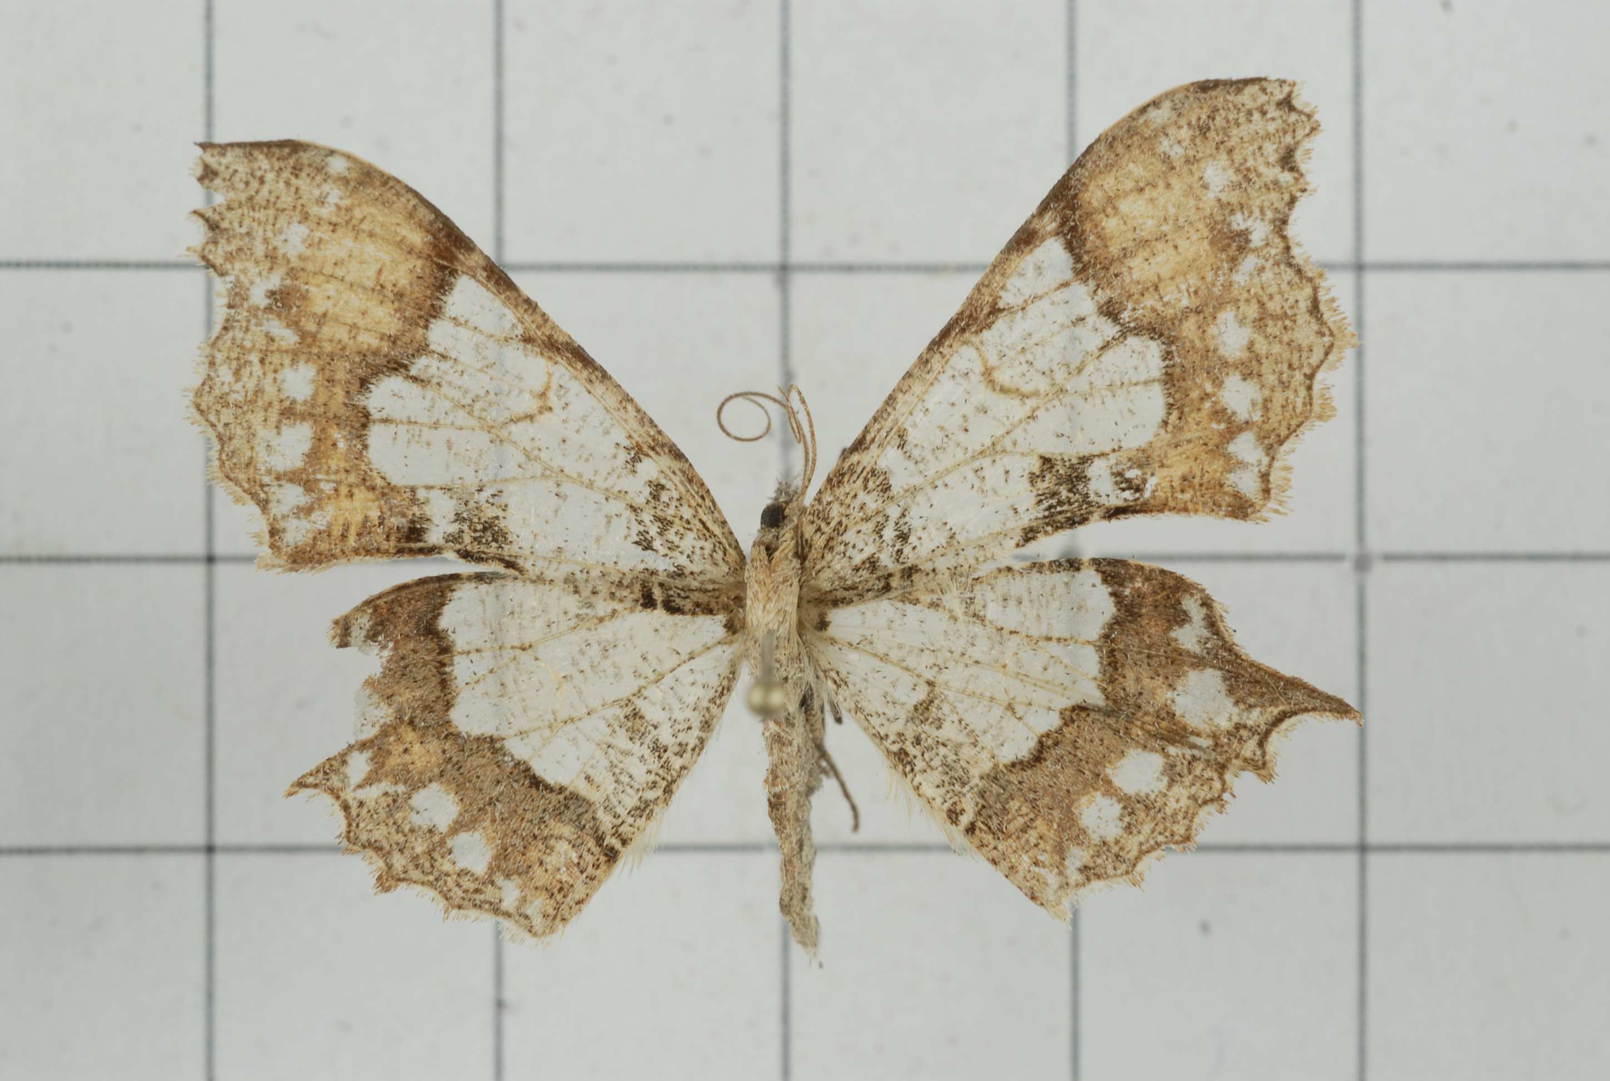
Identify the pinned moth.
Krananda semihyalina
